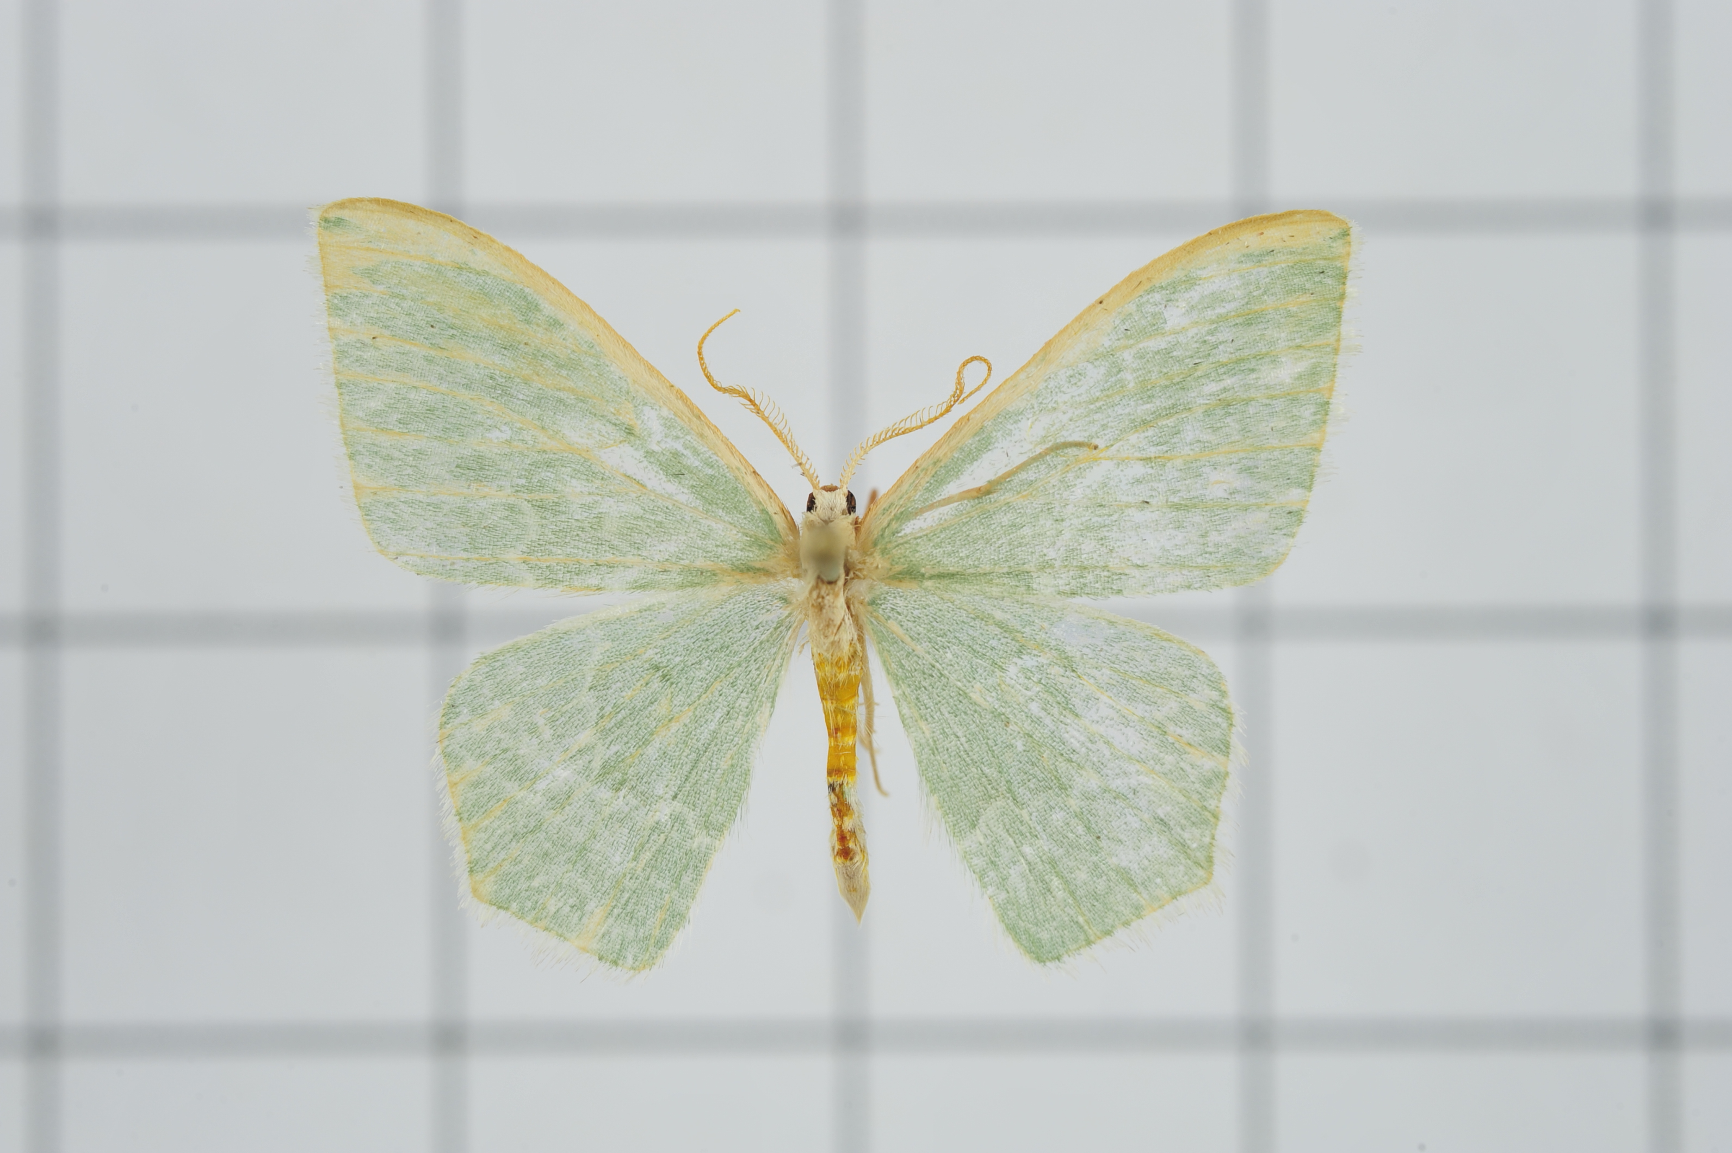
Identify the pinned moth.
Hemistola monotona
